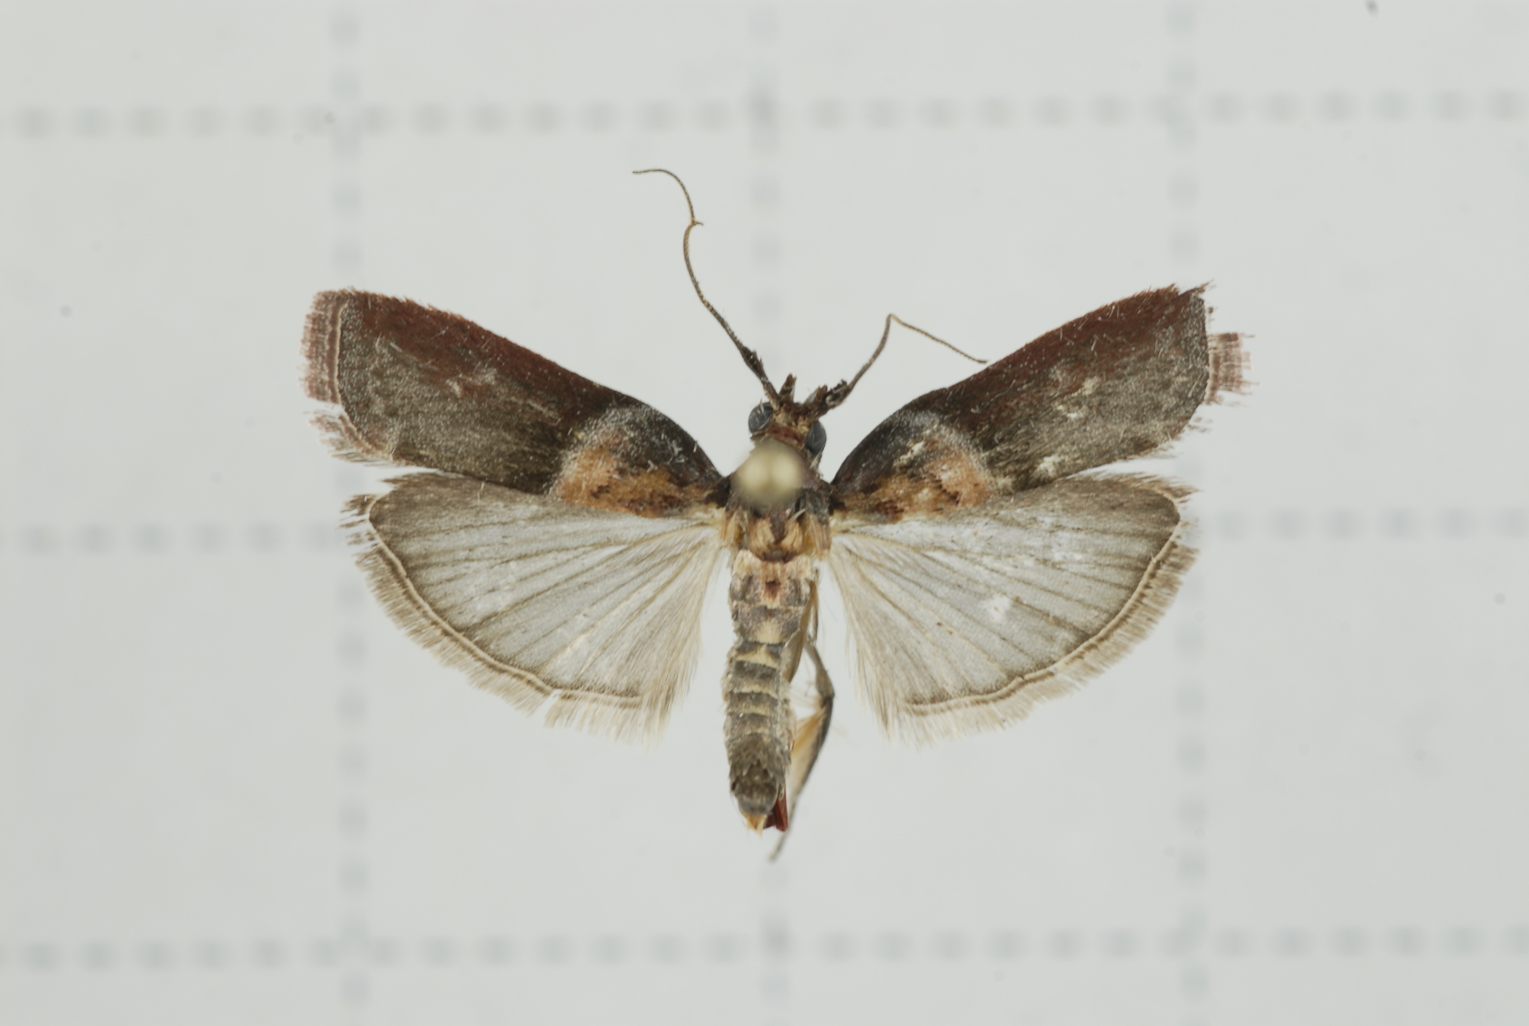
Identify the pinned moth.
Calguia defiguralis
